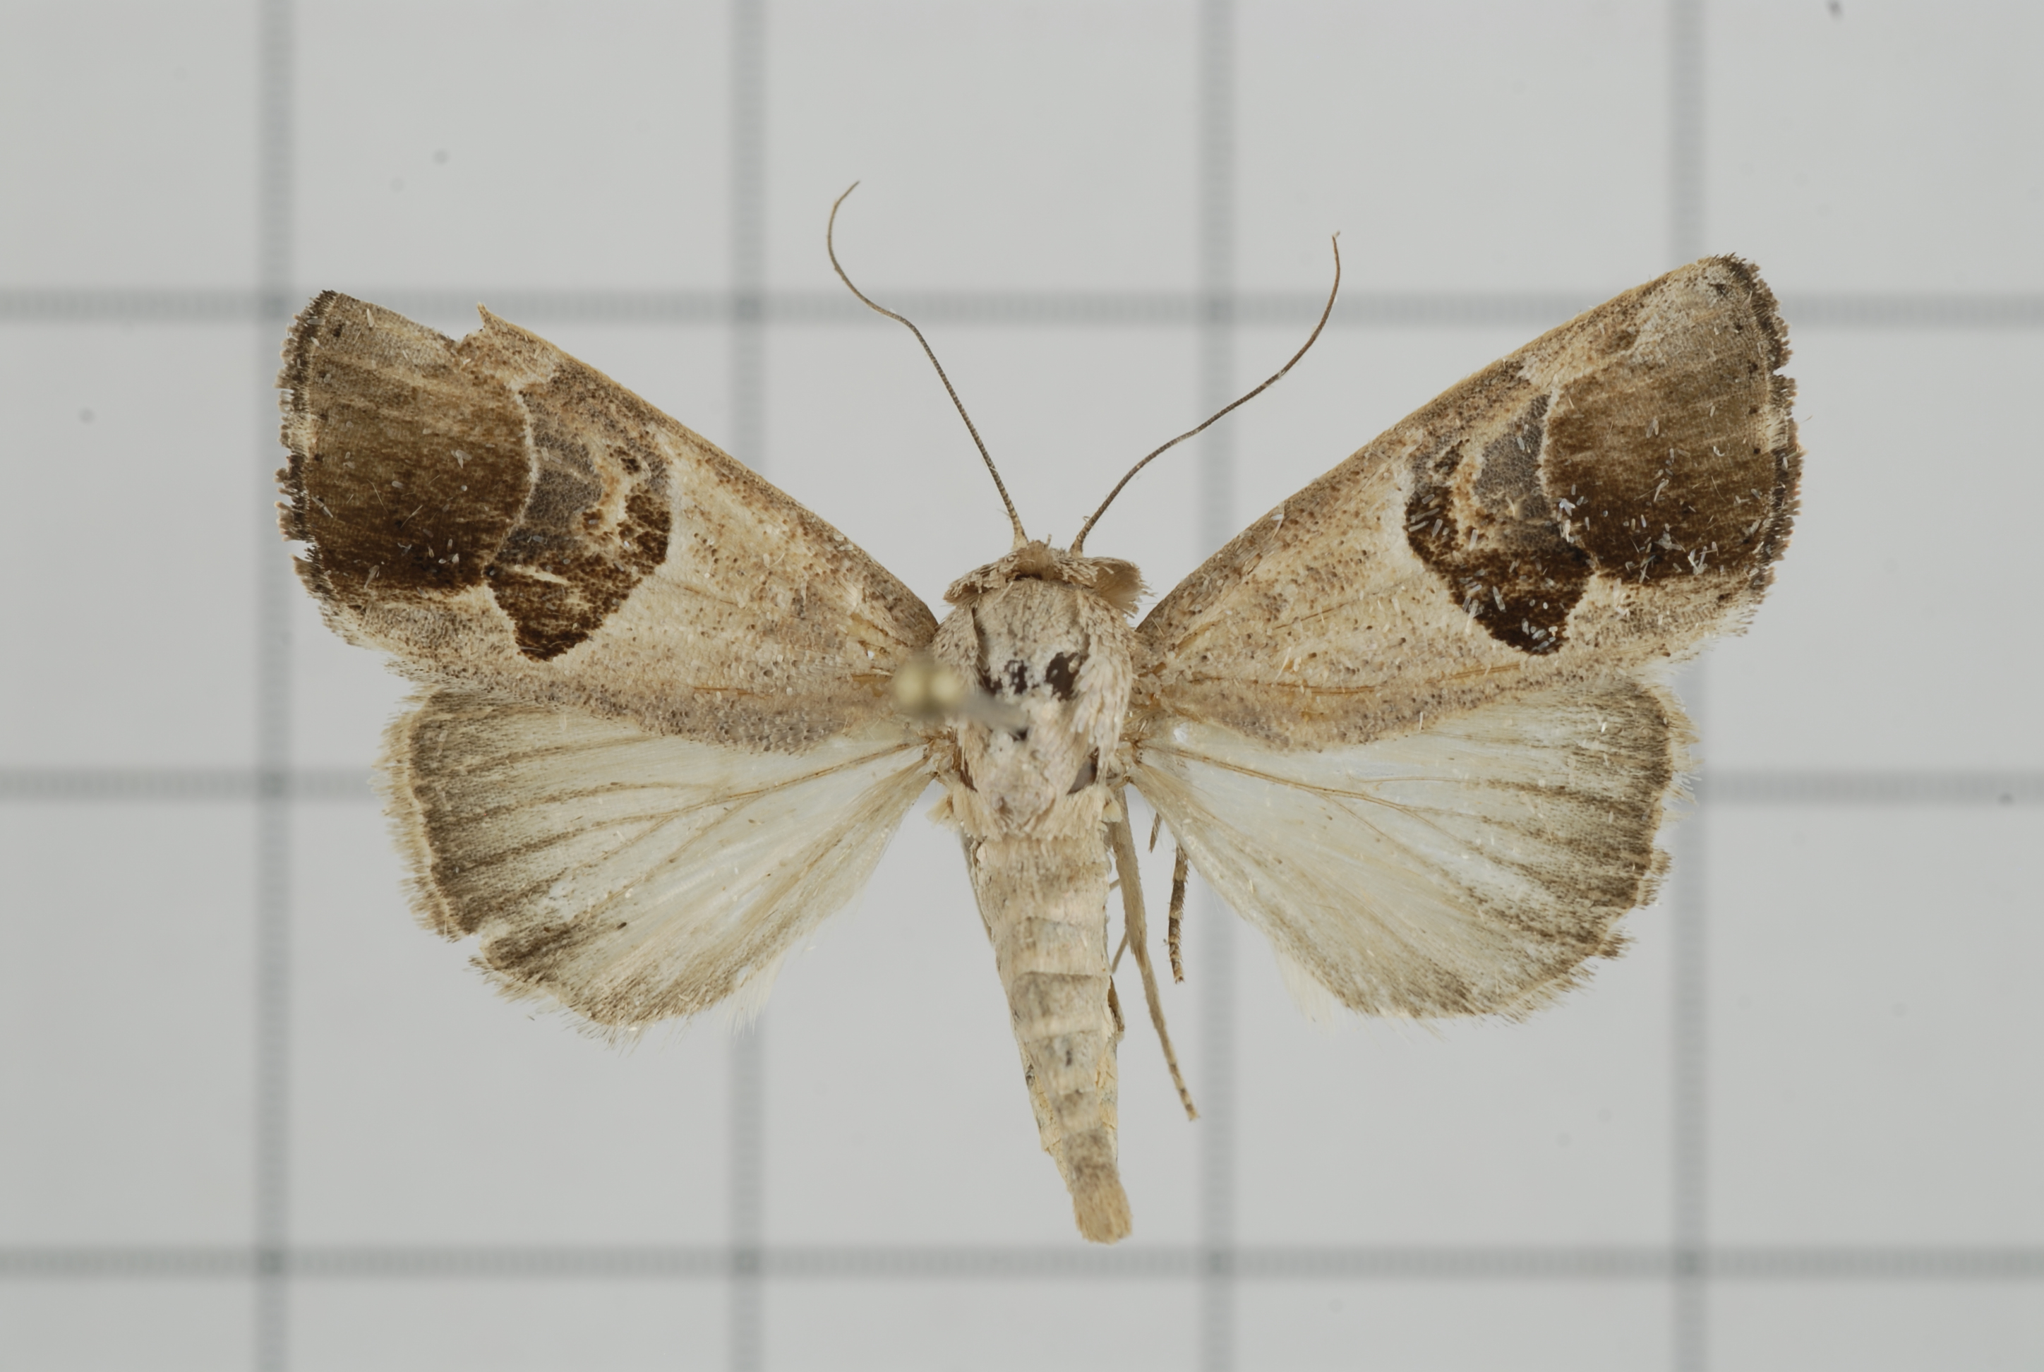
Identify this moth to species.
Miaromima kobesi
